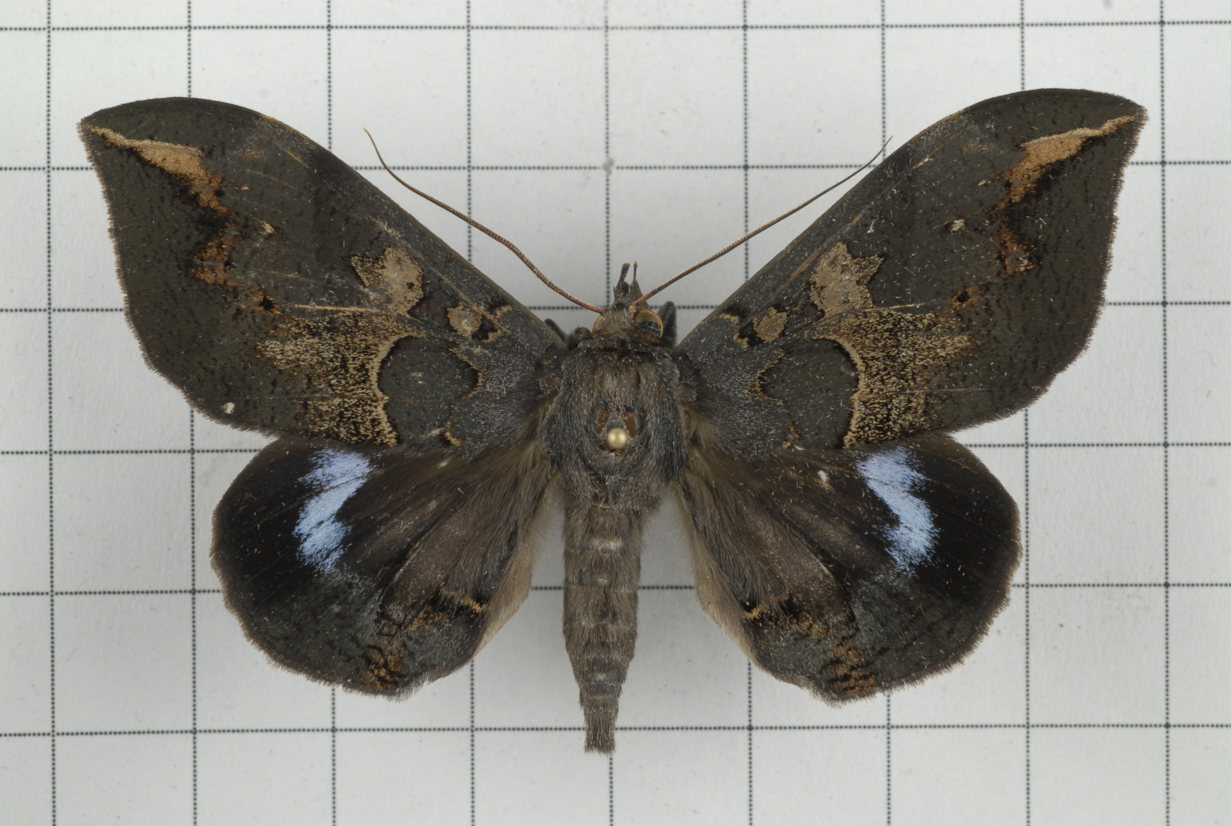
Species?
Ischyja ferrifracta
